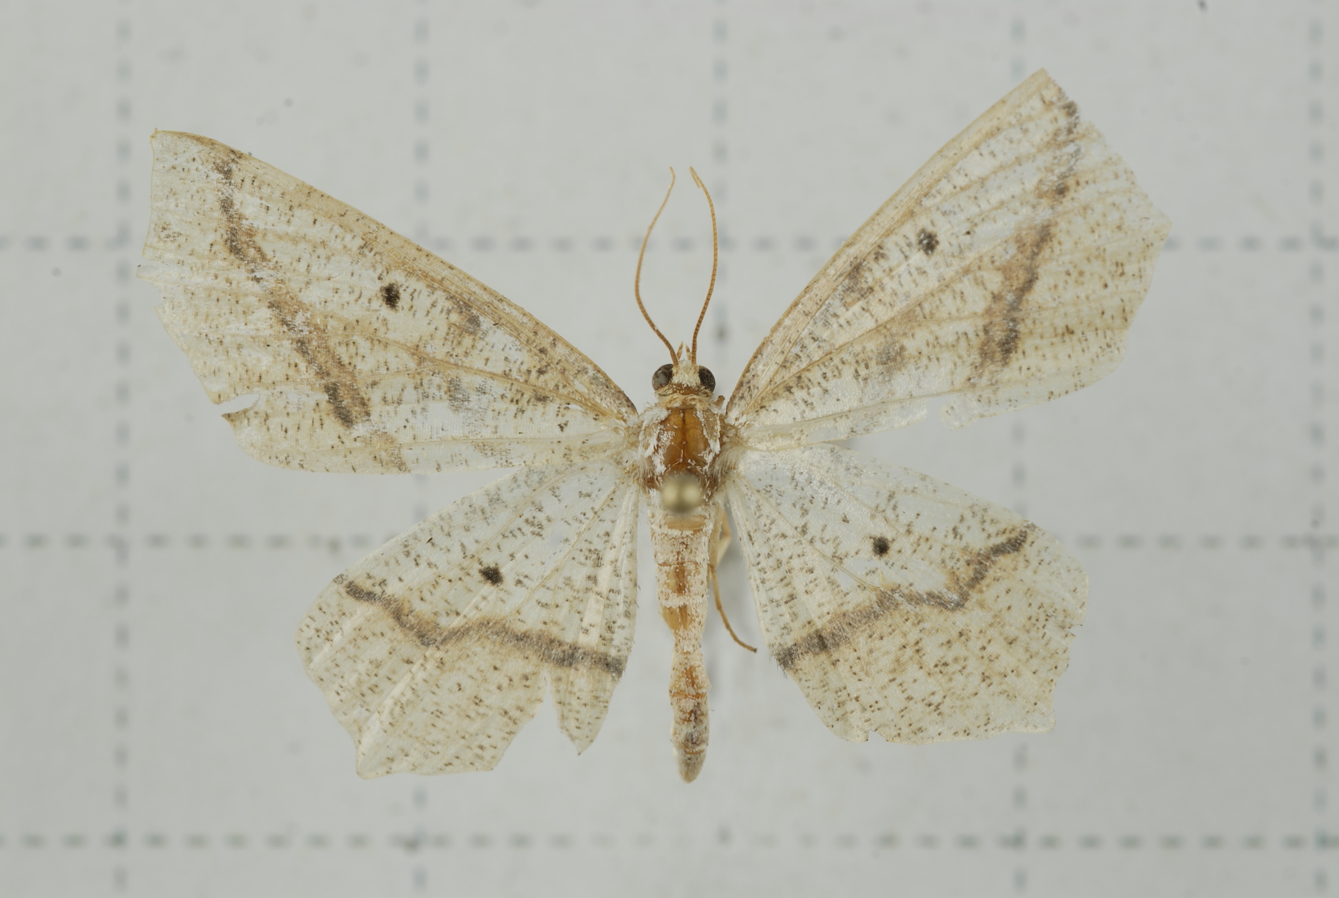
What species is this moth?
Pareclipsis serrulata
